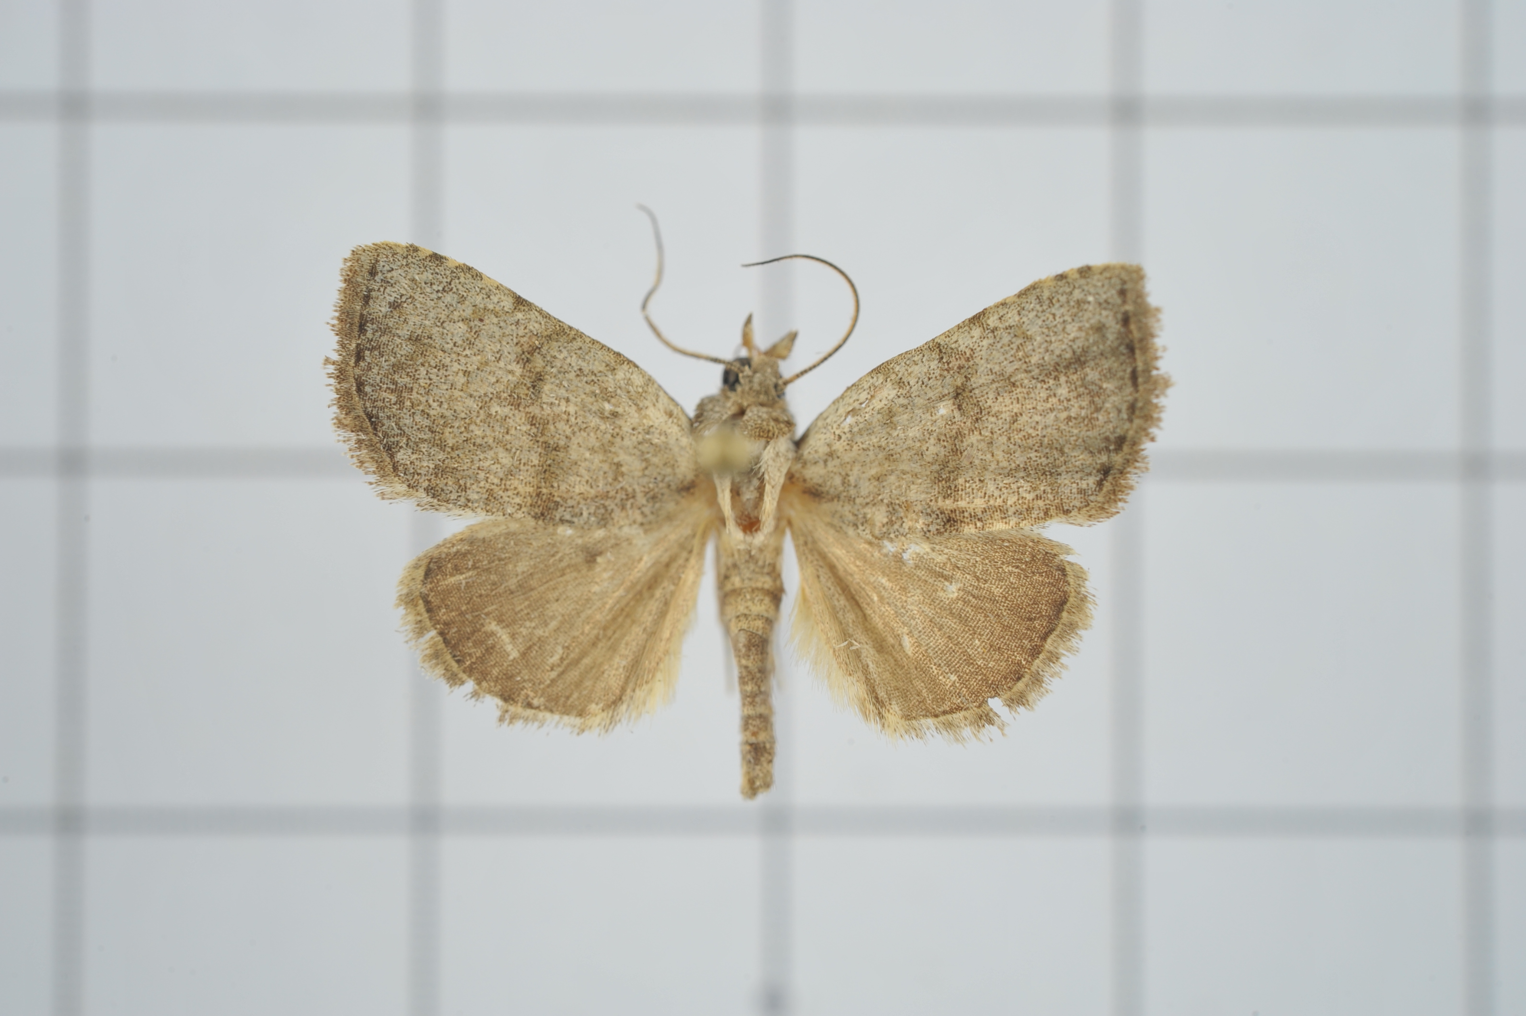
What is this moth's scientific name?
Athetis confusa
